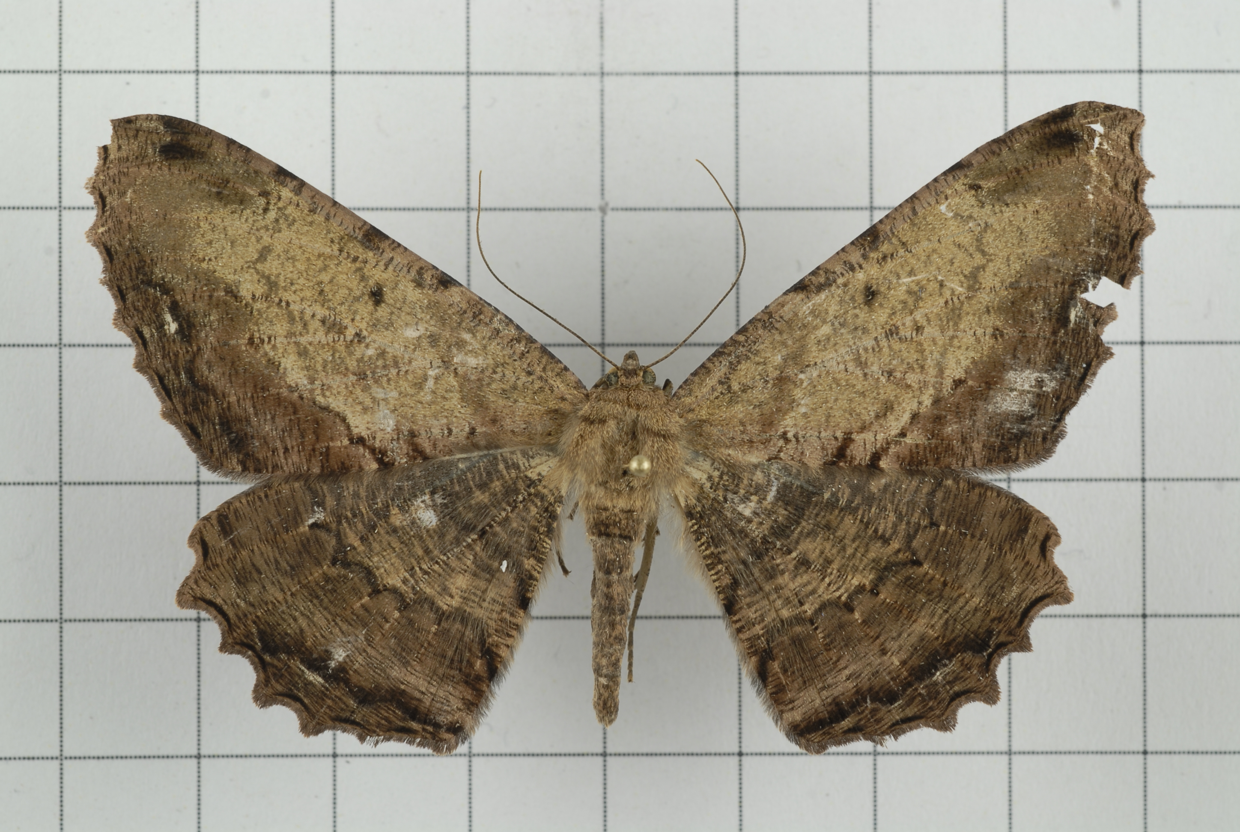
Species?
Chorodna creataria
